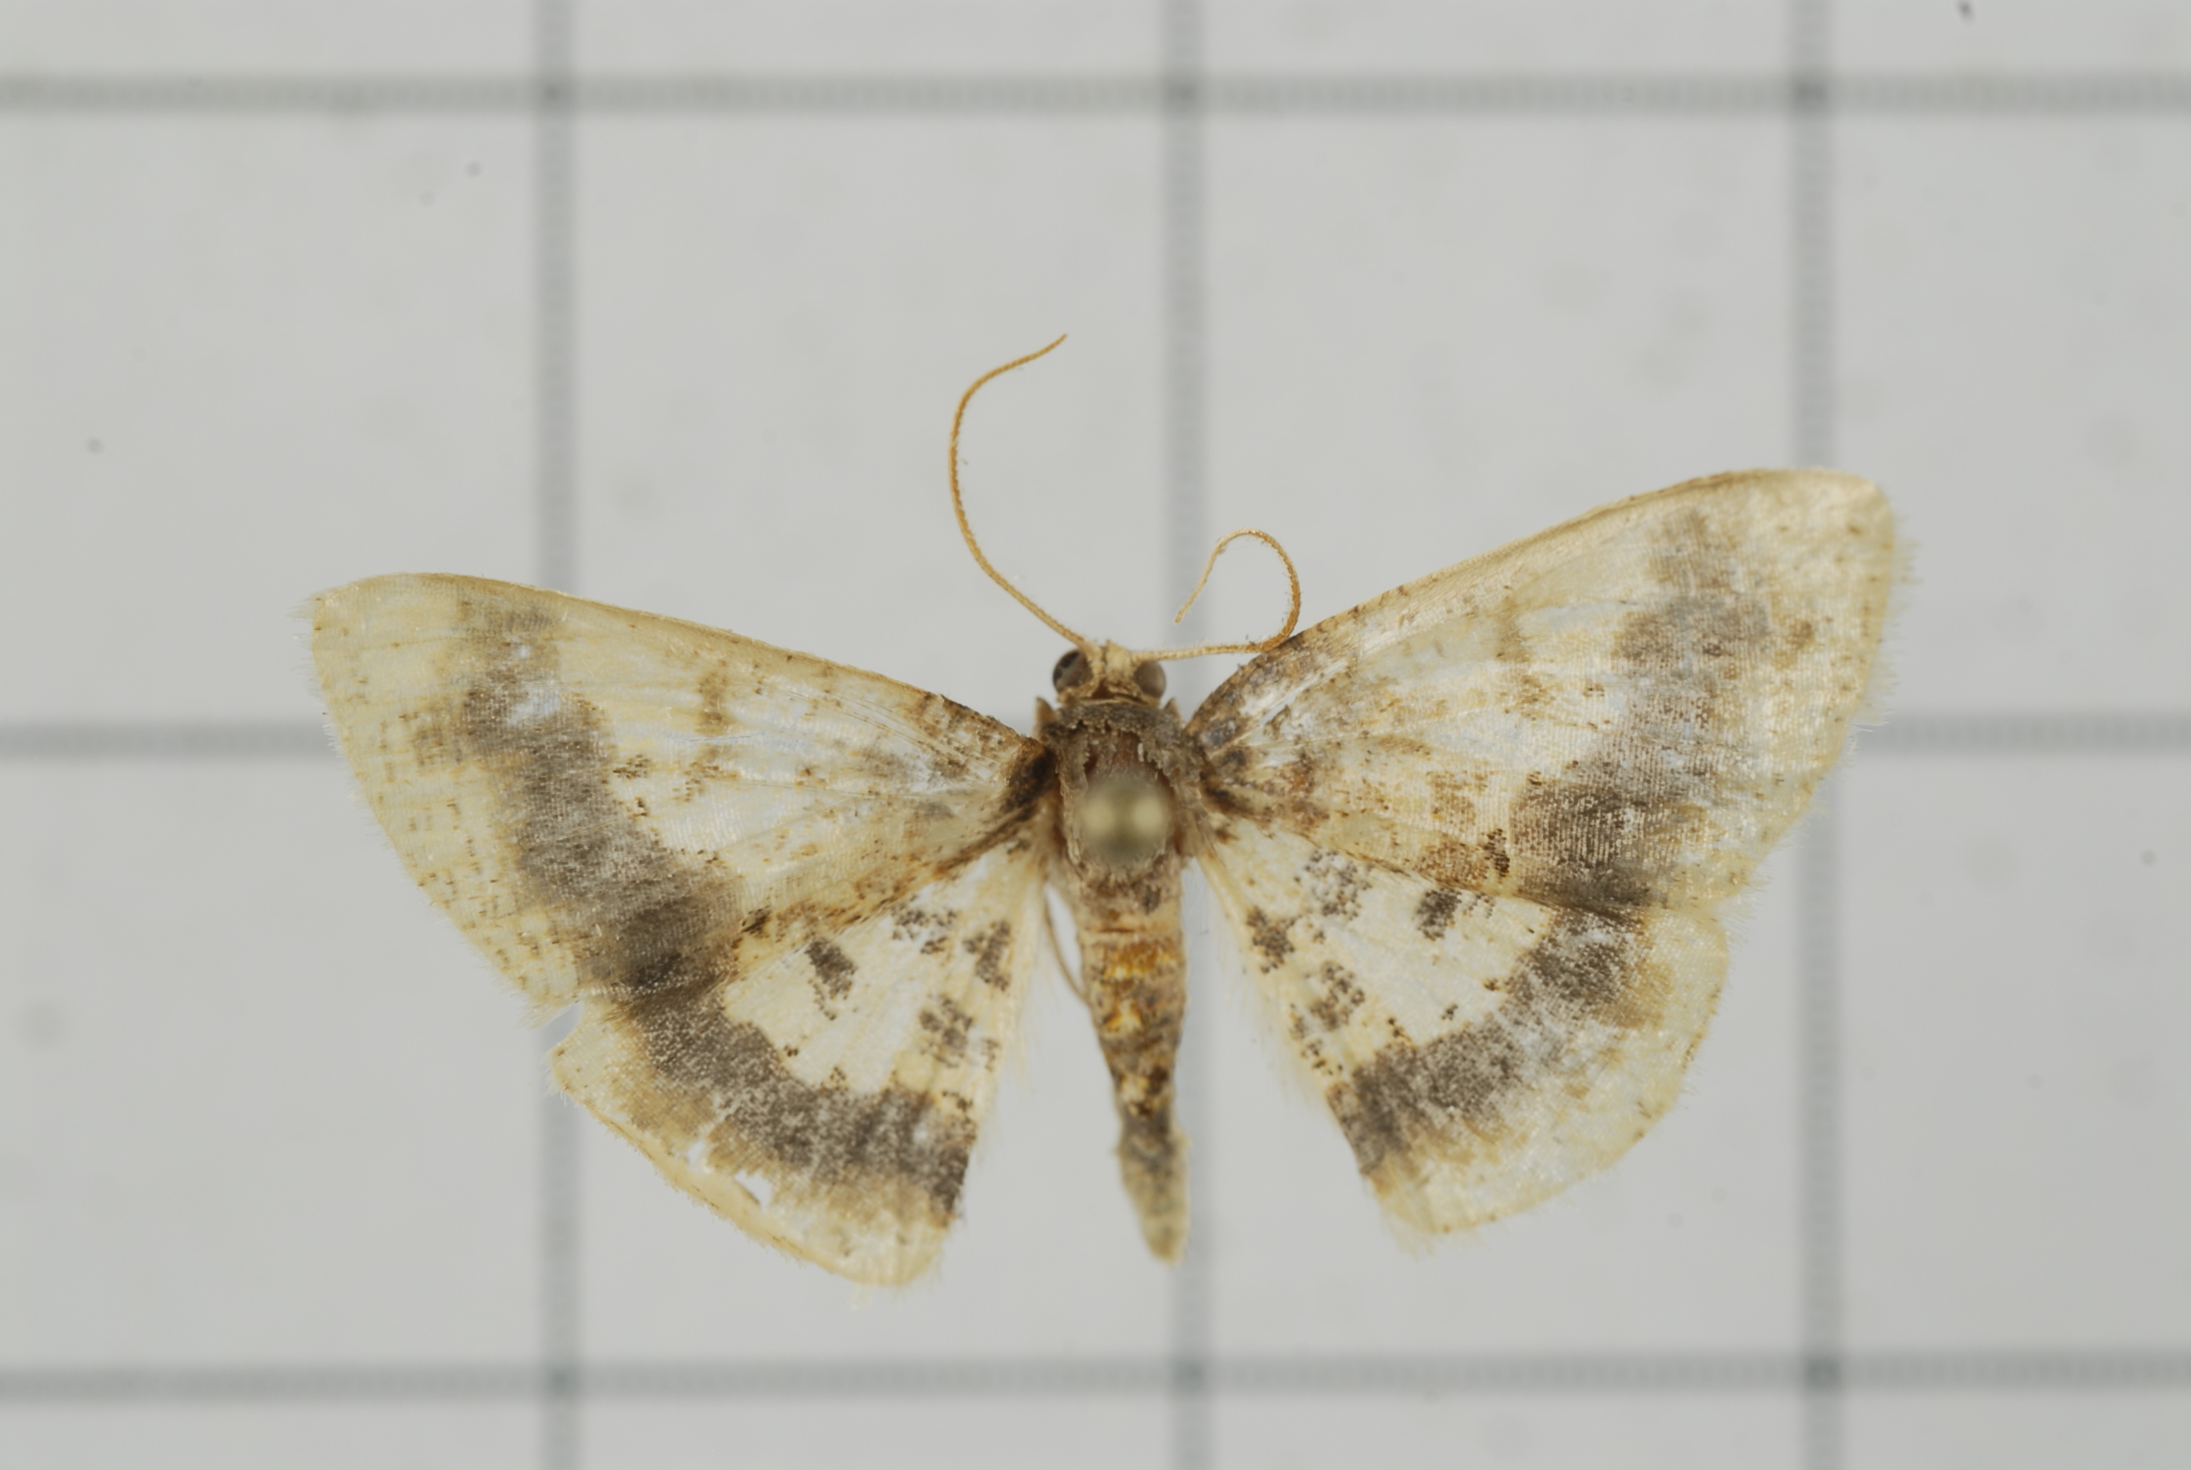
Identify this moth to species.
Ninodes watanabei
